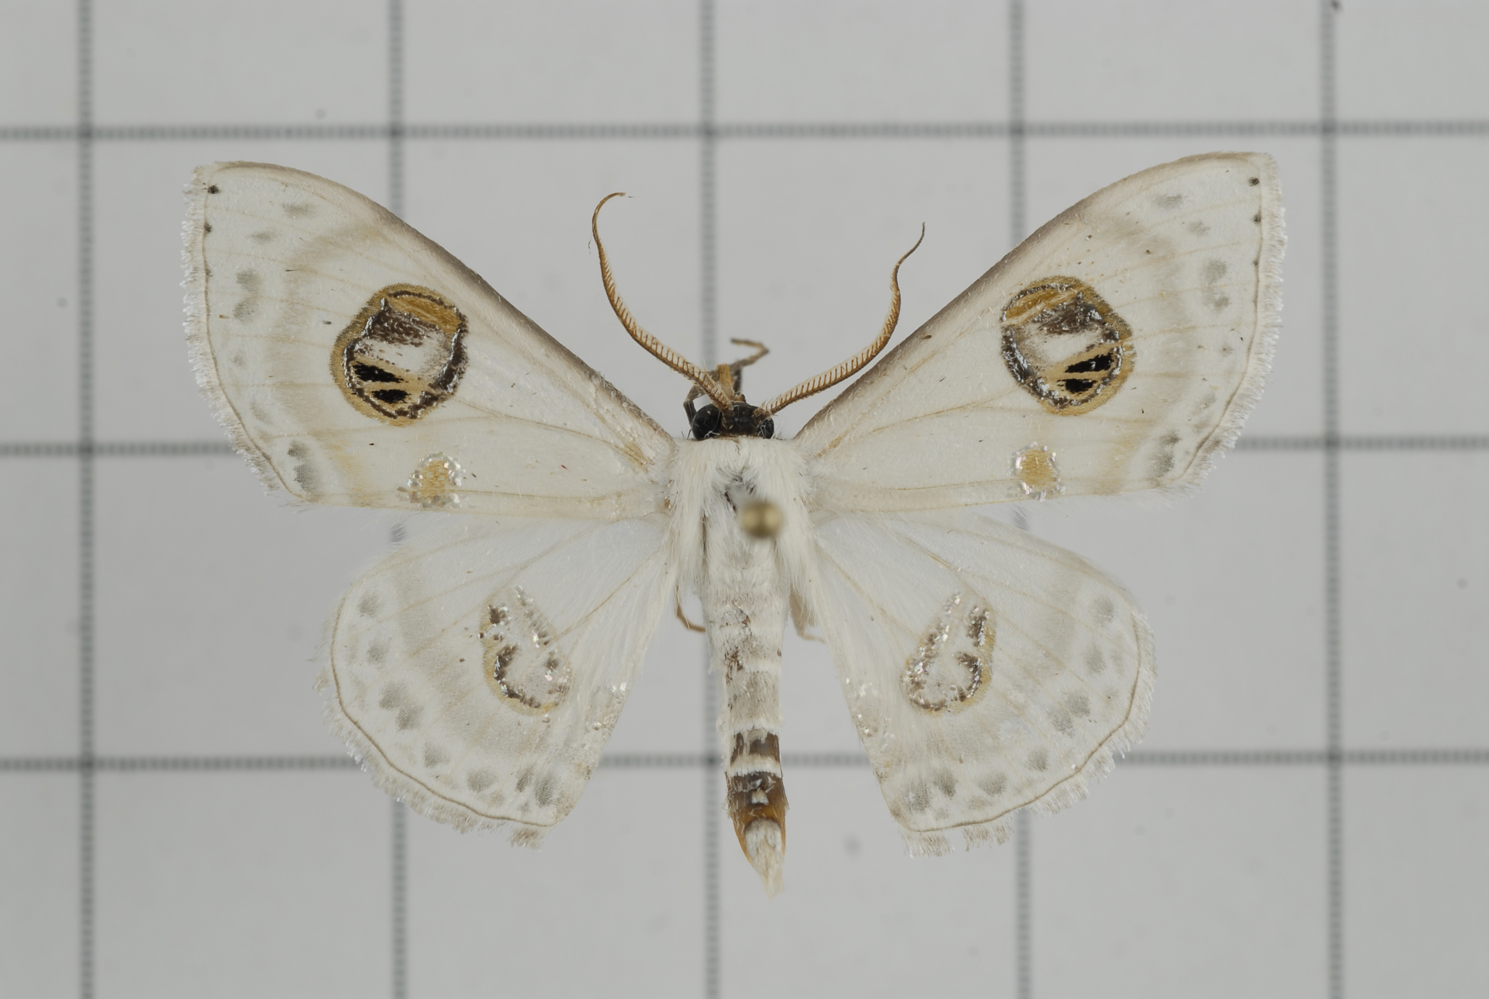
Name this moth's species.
Problepsis albidior matsumurai
